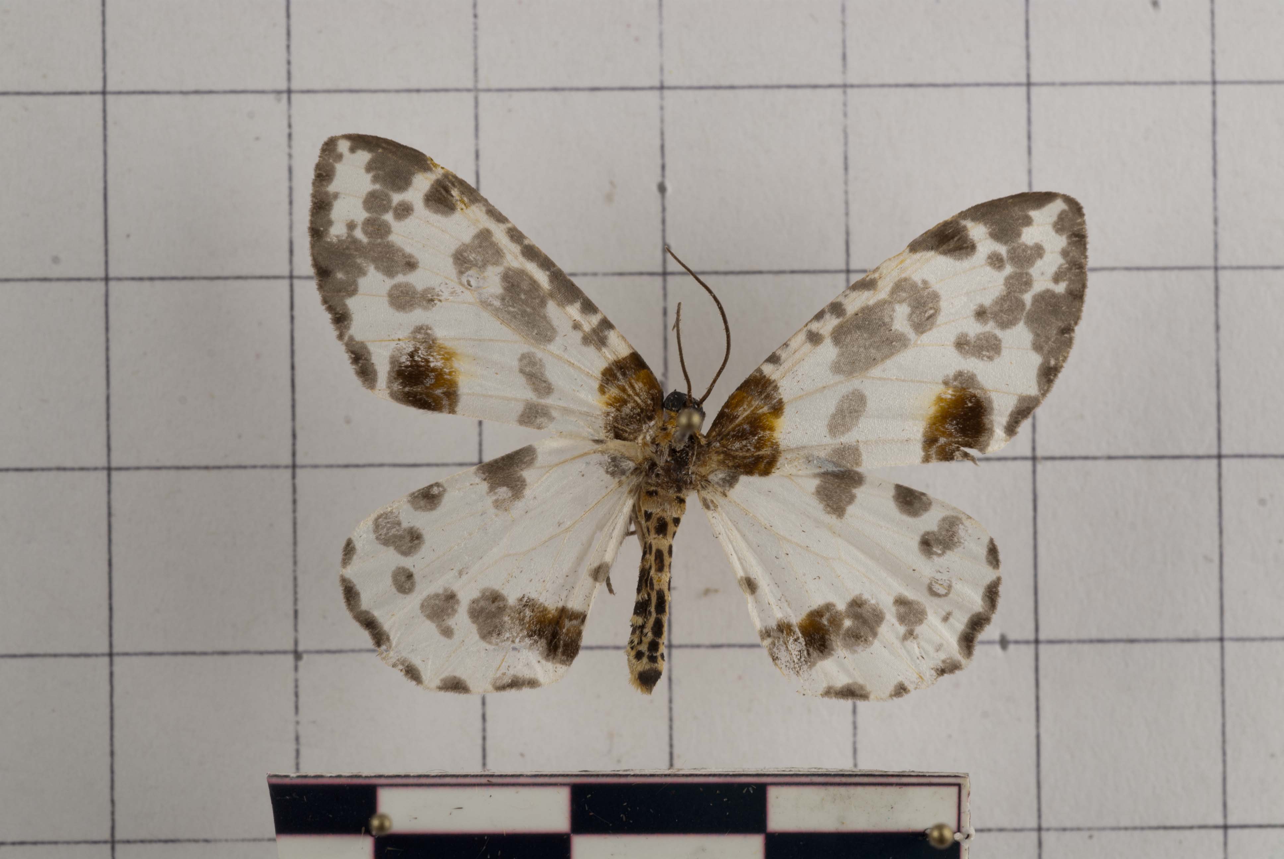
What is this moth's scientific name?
Abraxas adilluminata
